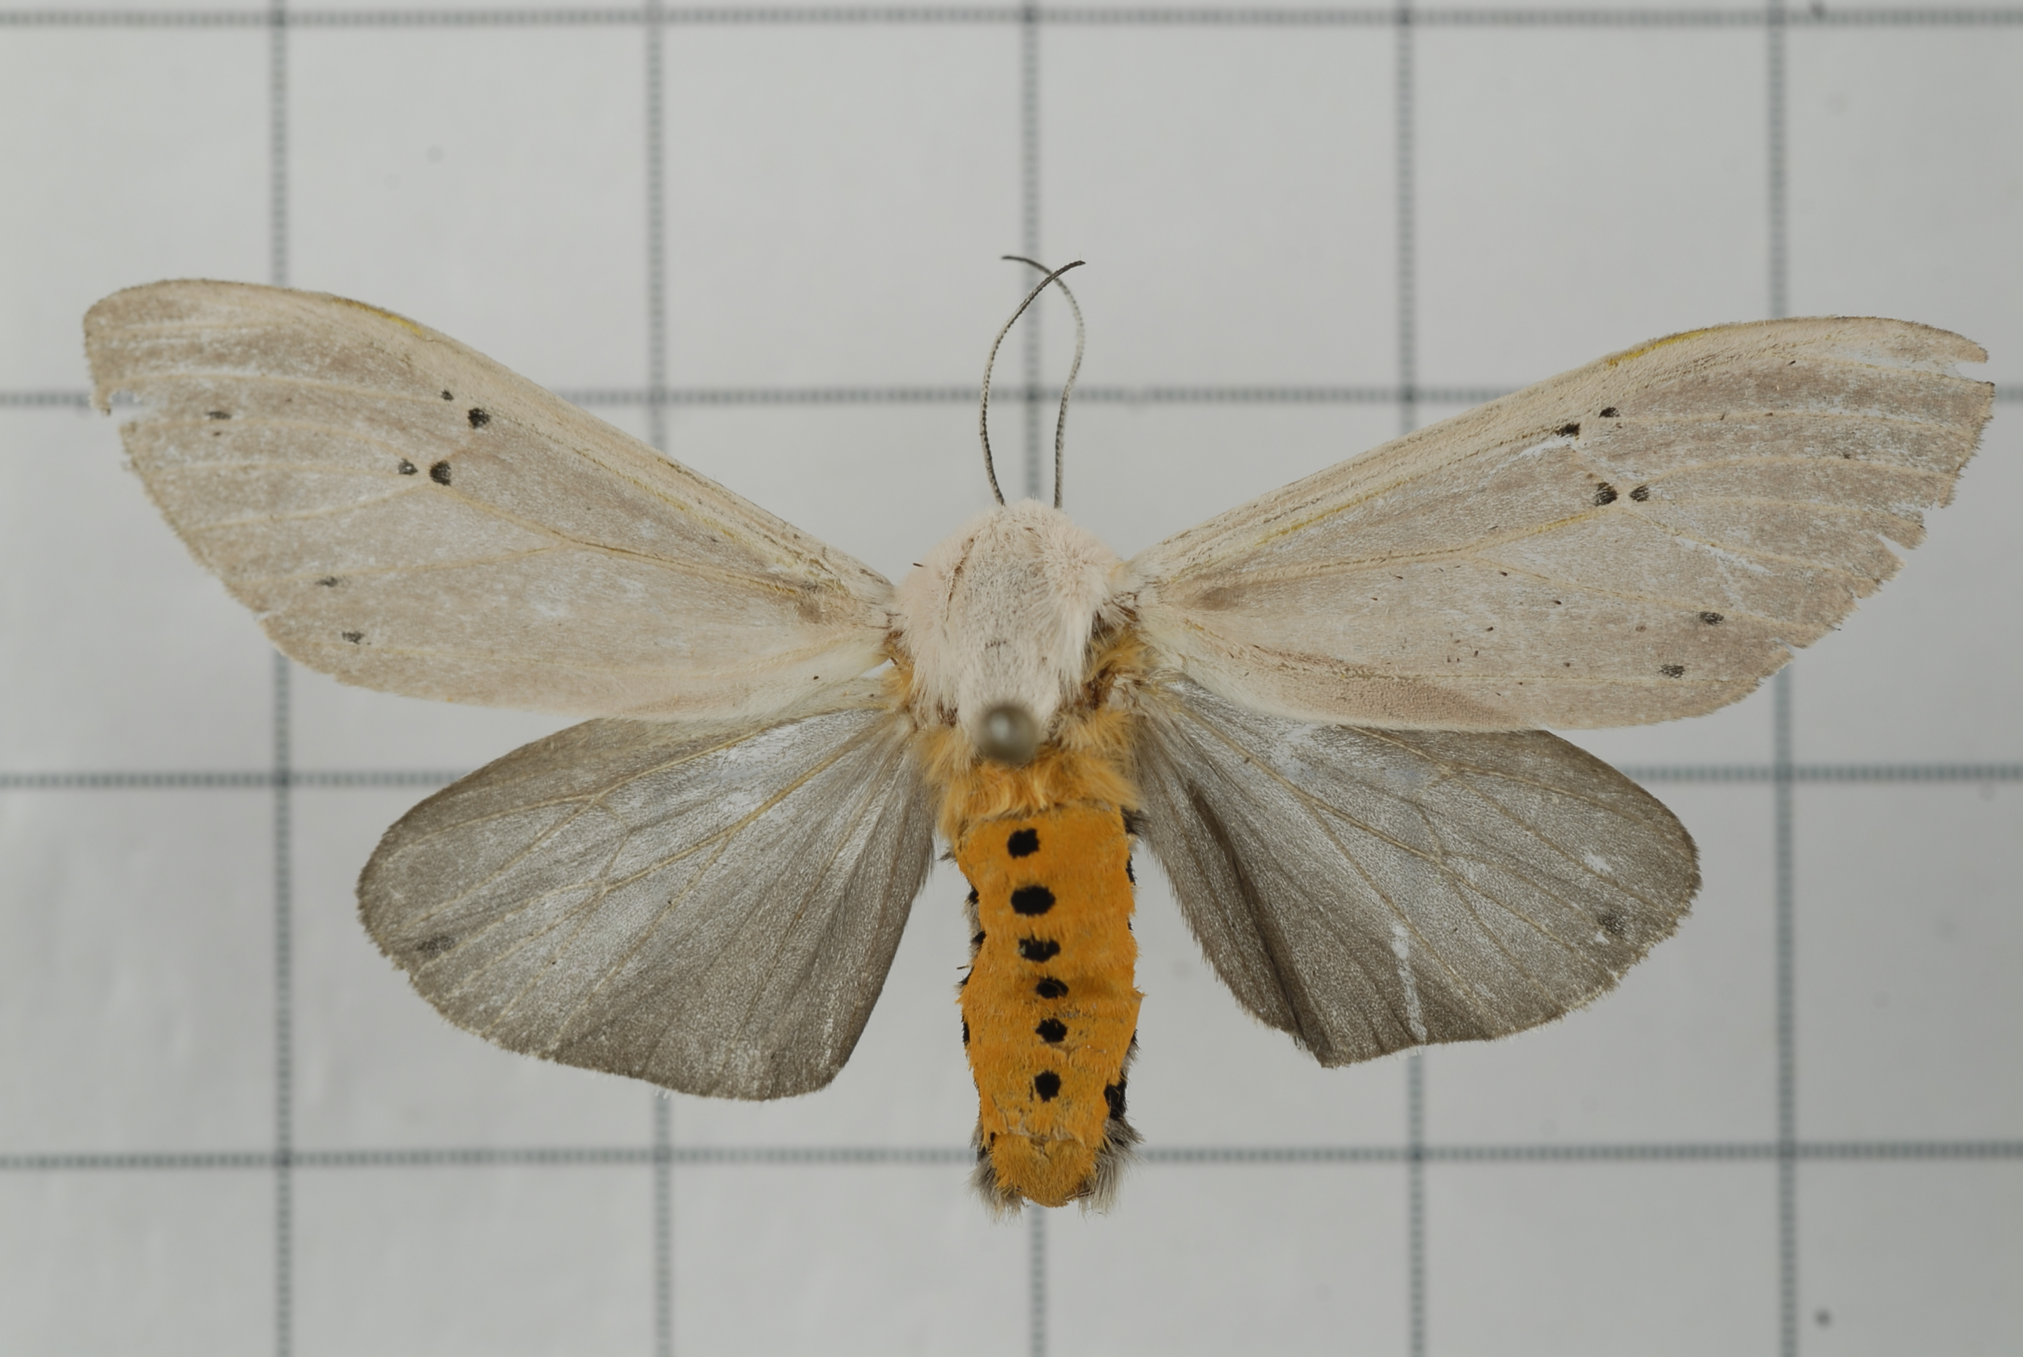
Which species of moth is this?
Creatonotos transiens koni
